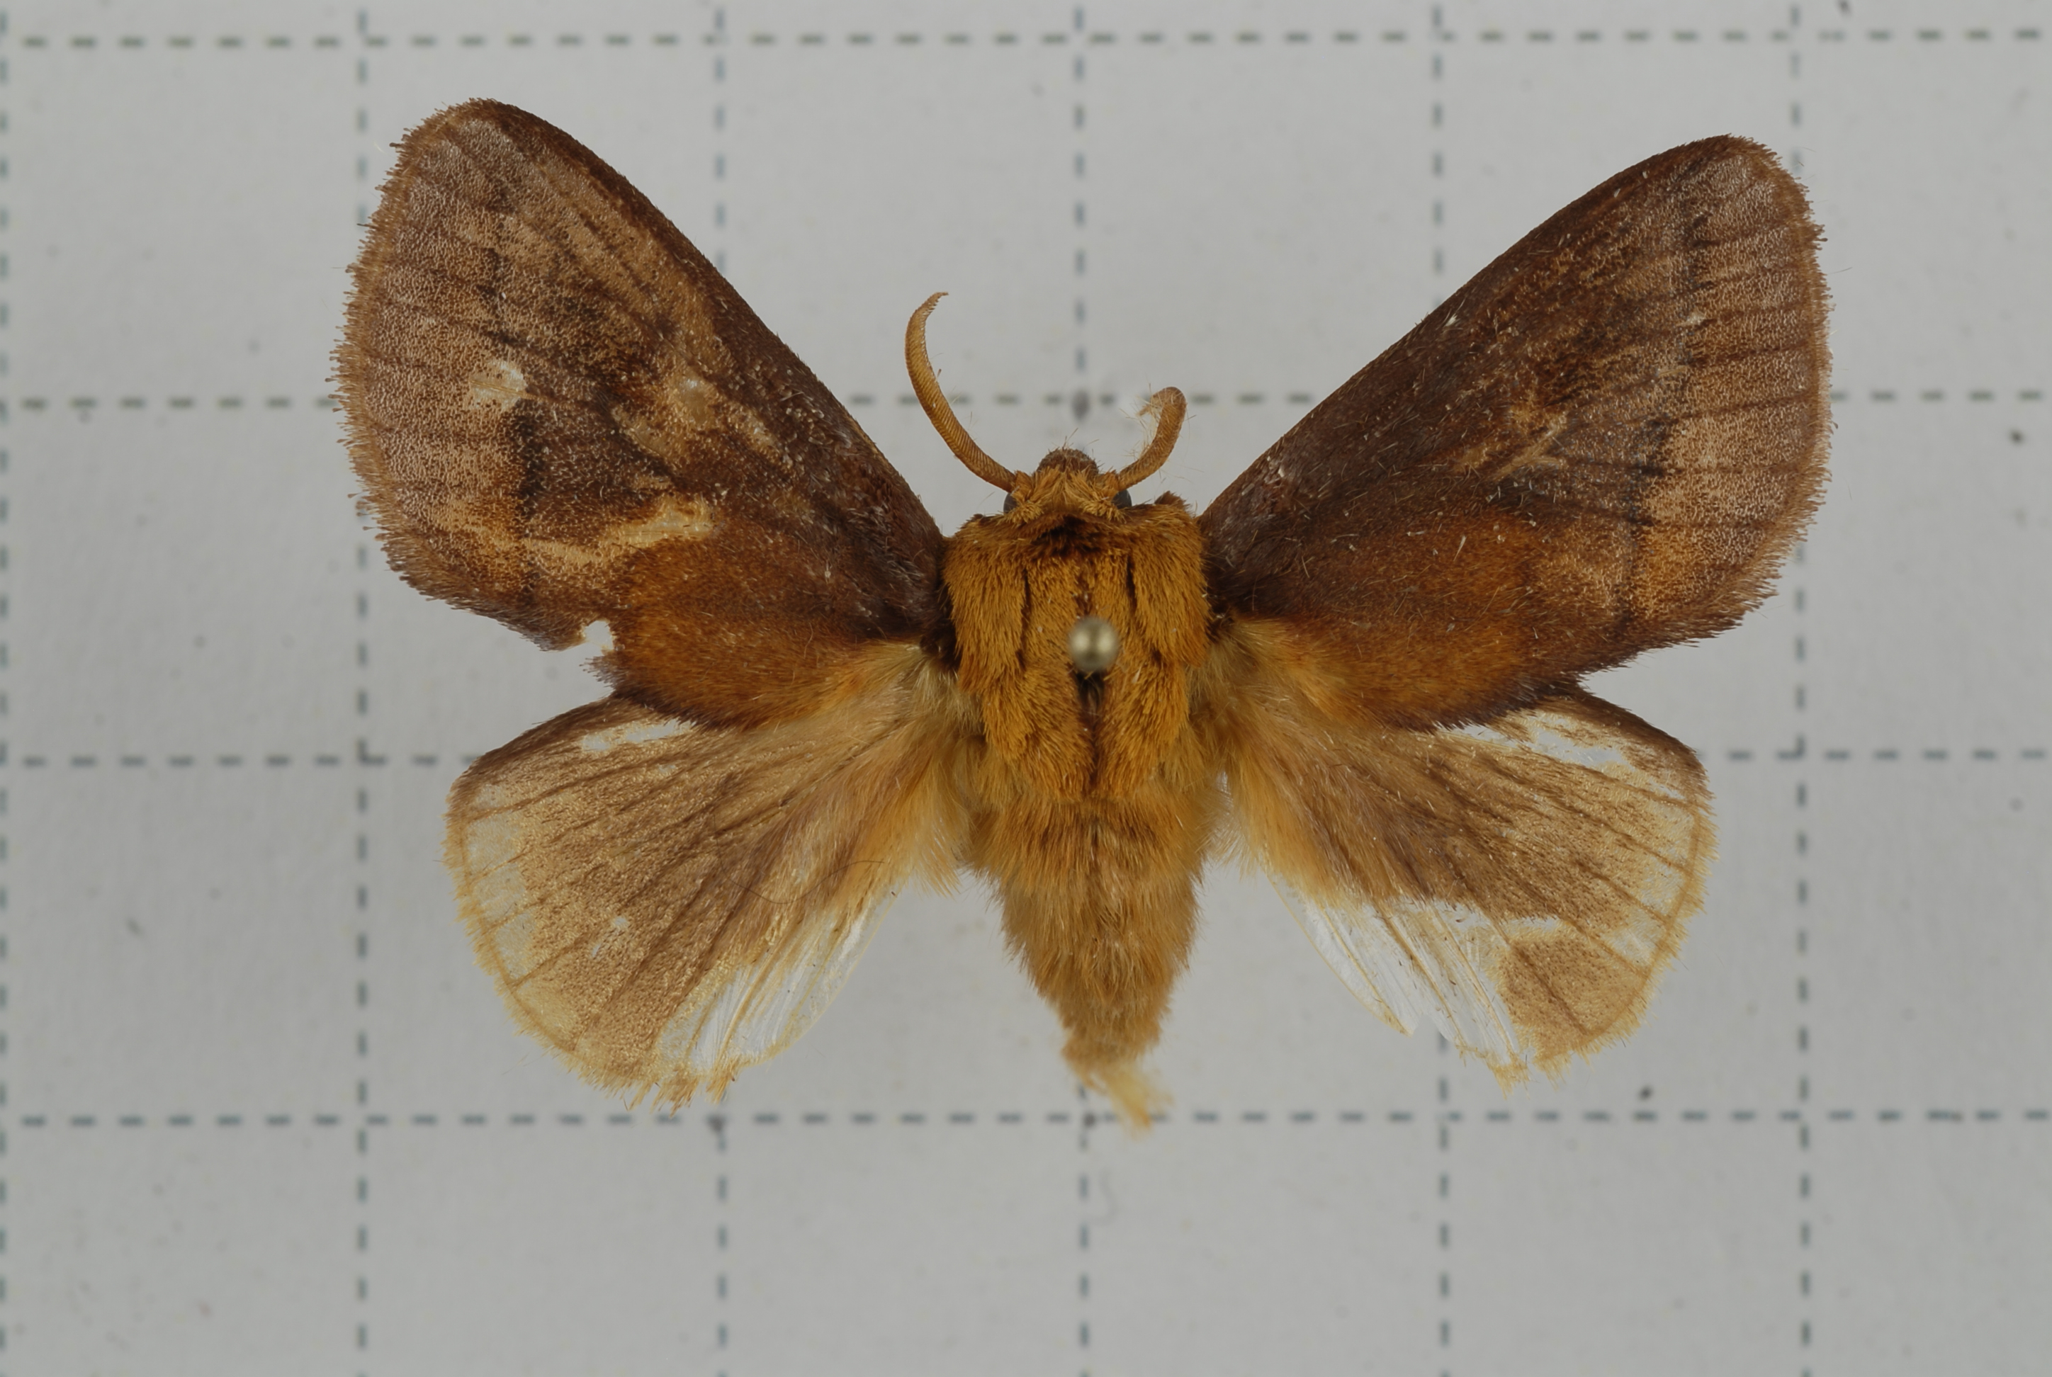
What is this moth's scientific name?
Narosoideus vulpina
